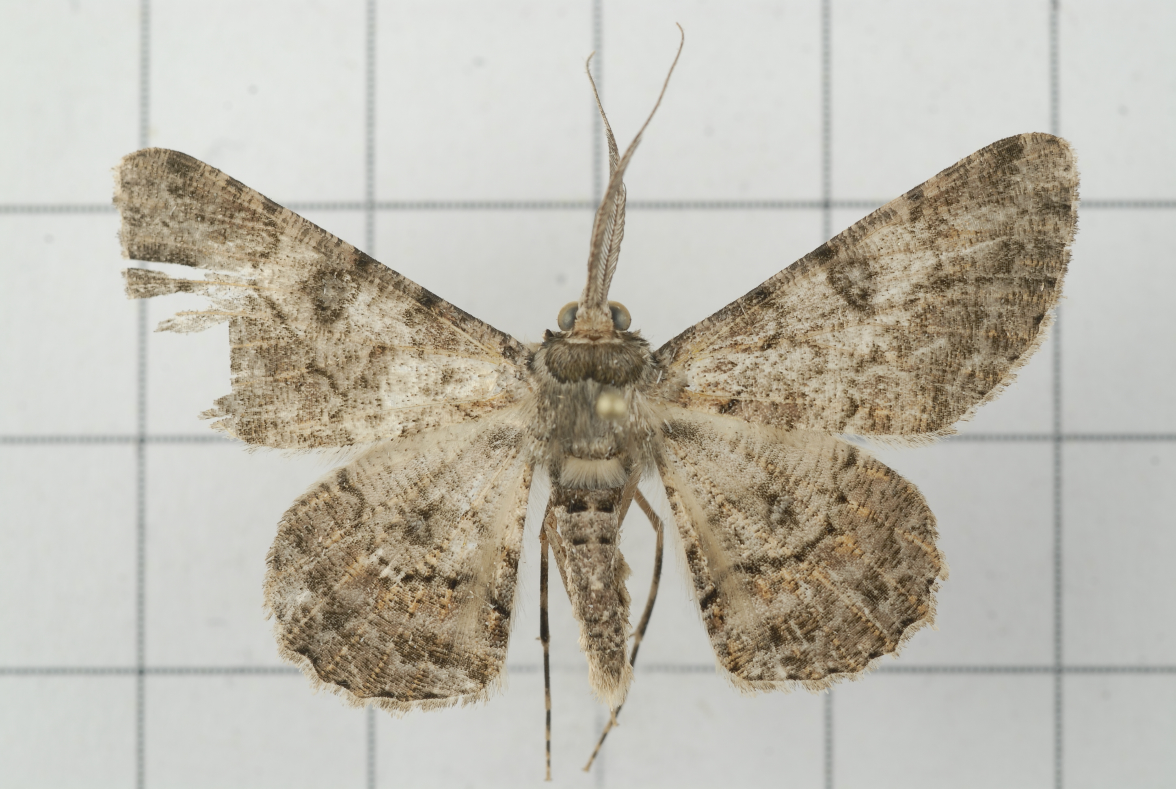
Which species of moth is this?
Cleora fraterna
